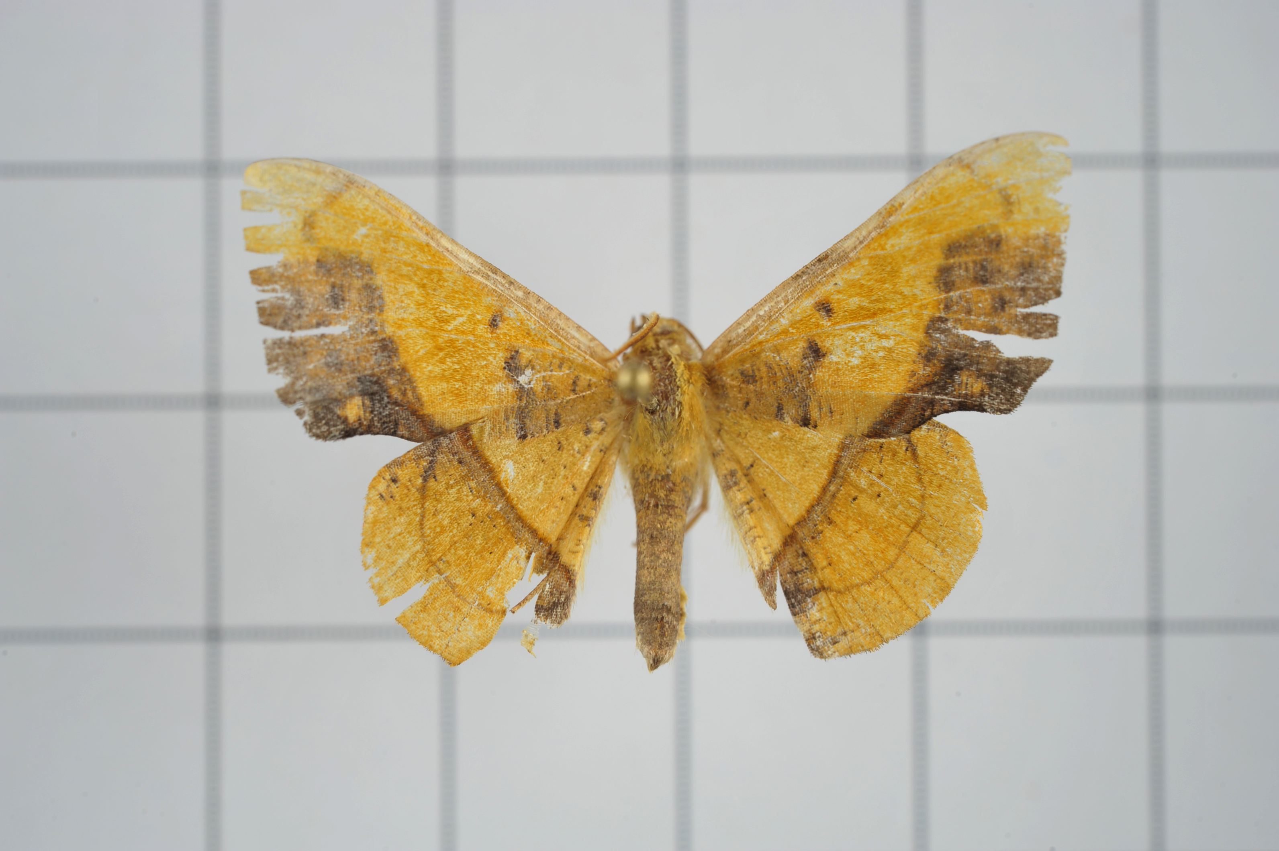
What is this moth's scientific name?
Fascellina plagiata
